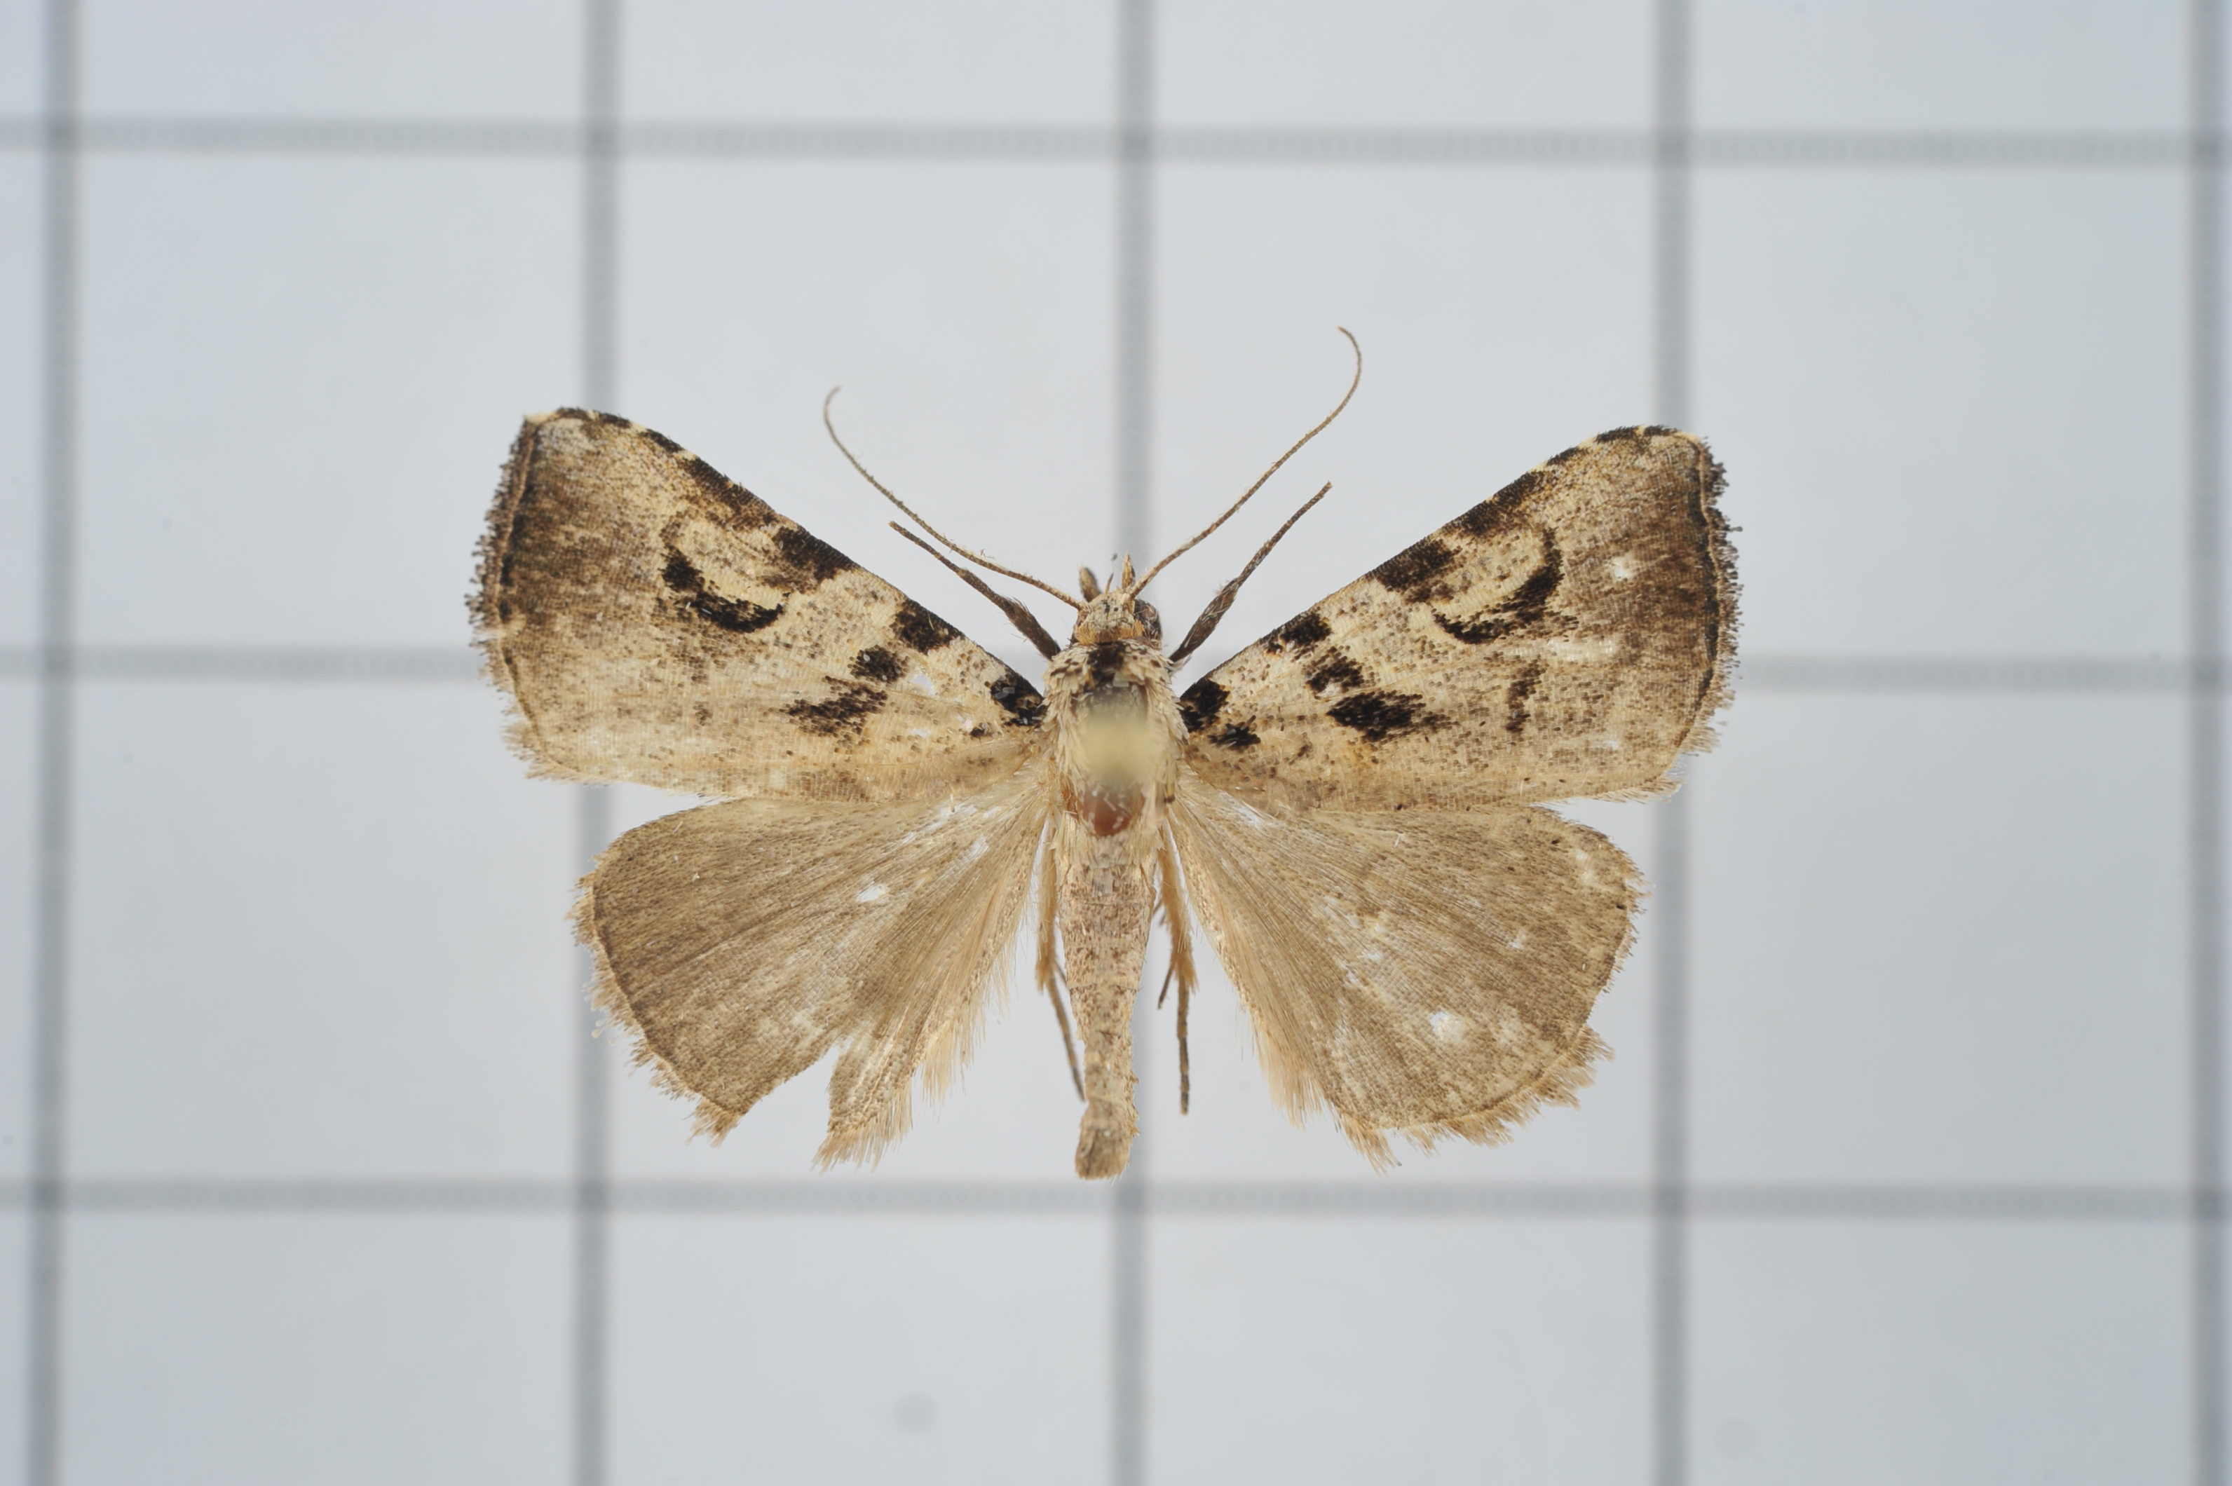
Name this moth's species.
Oglasa retracta
